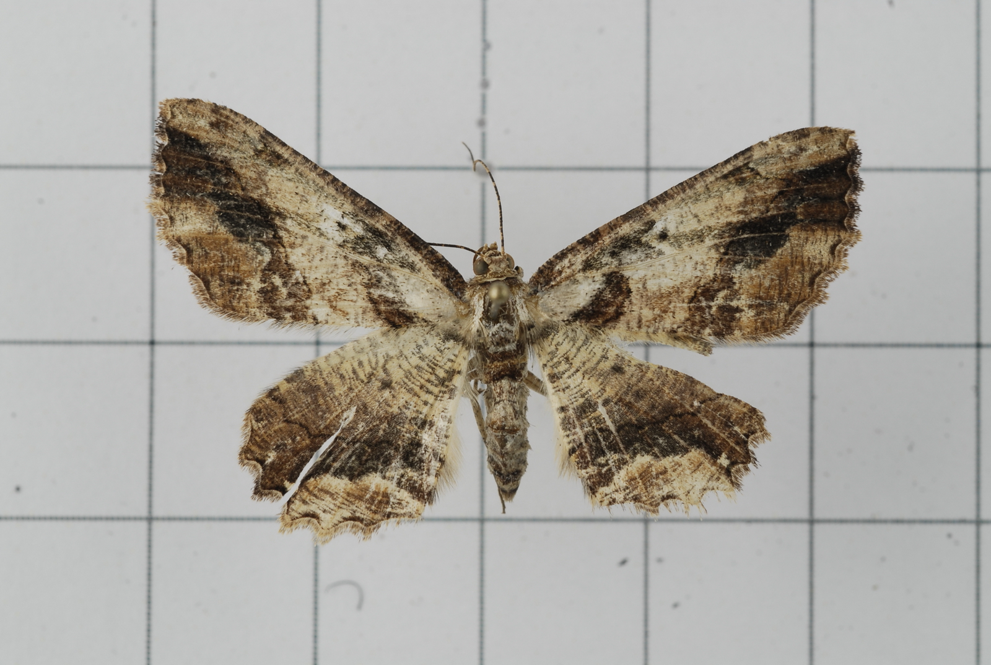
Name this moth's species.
Menophra nakajimai
